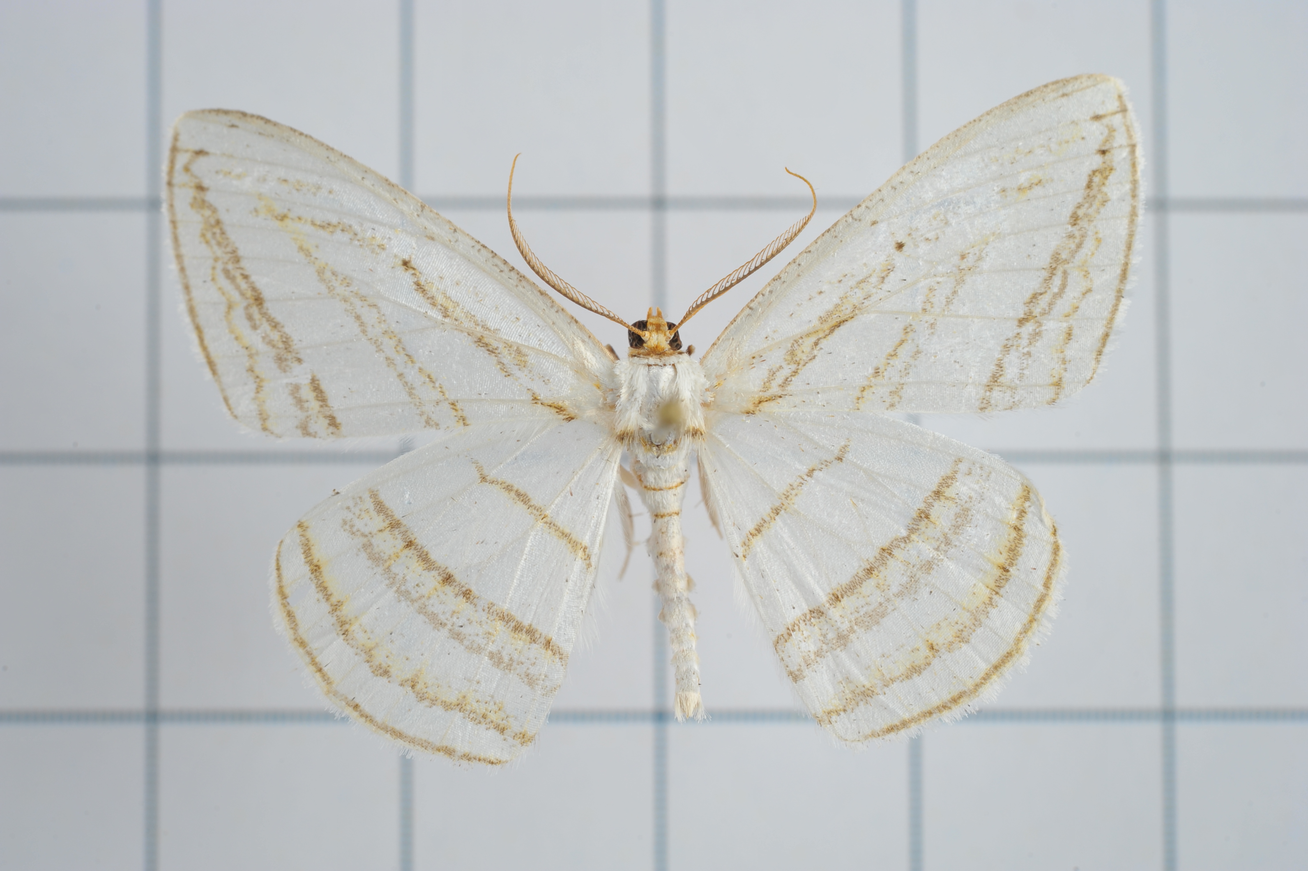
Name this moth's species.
Orthocabera sericea sericea
